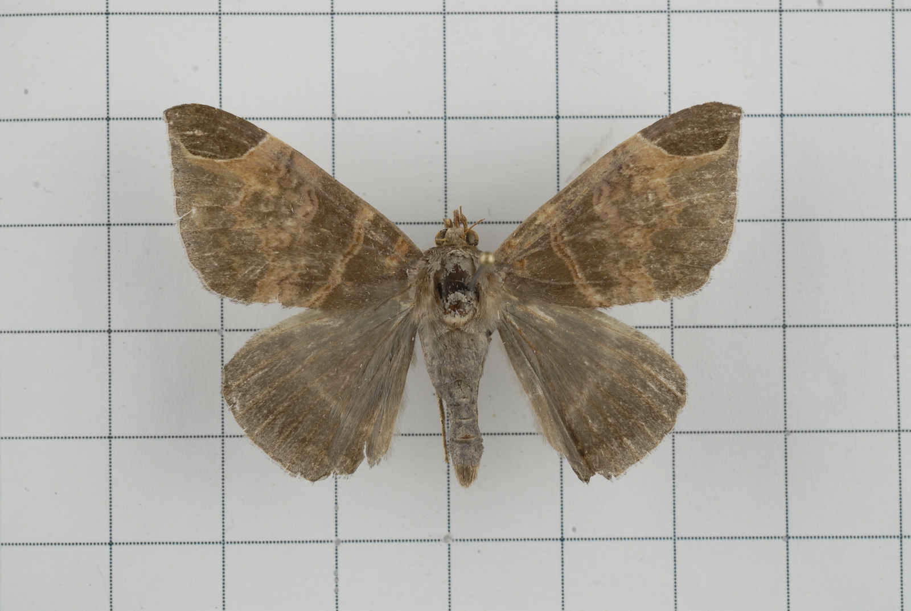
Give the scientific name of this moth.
Pindara illibata
